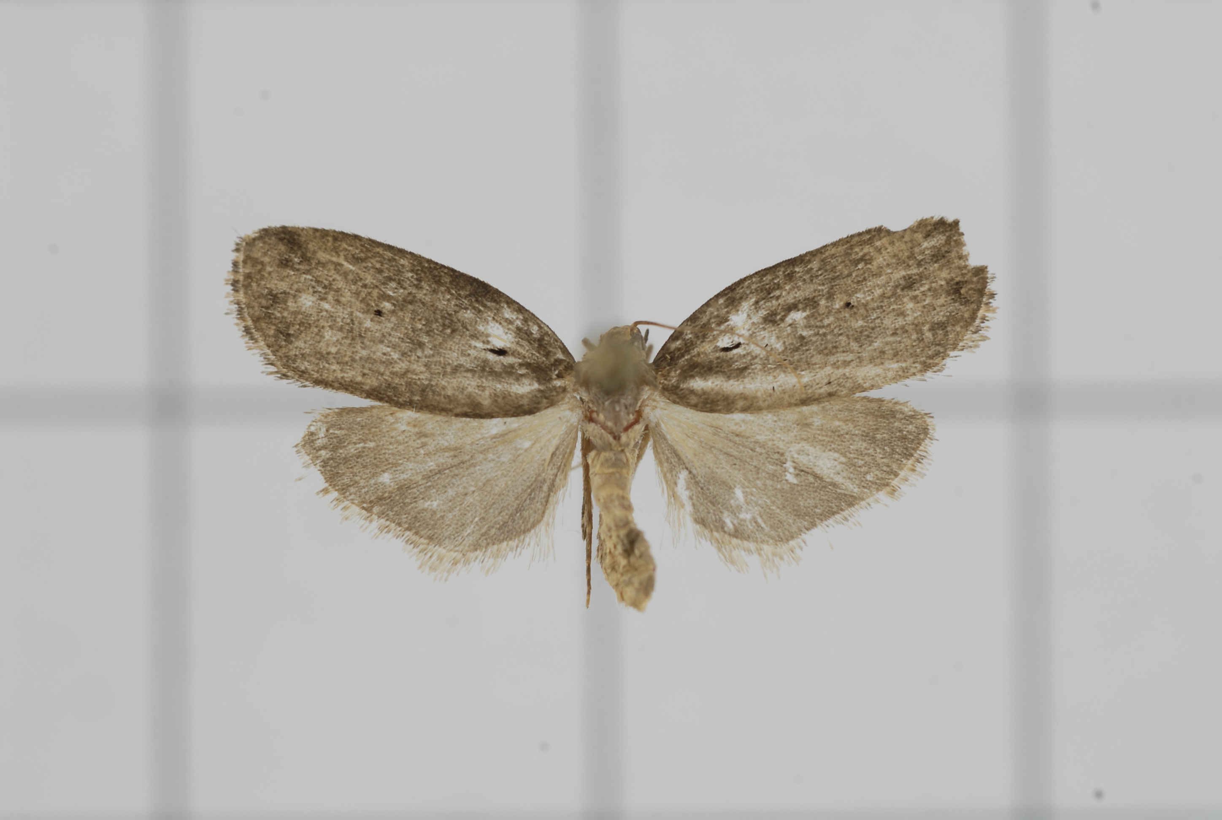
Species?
Eugoa brunnea
